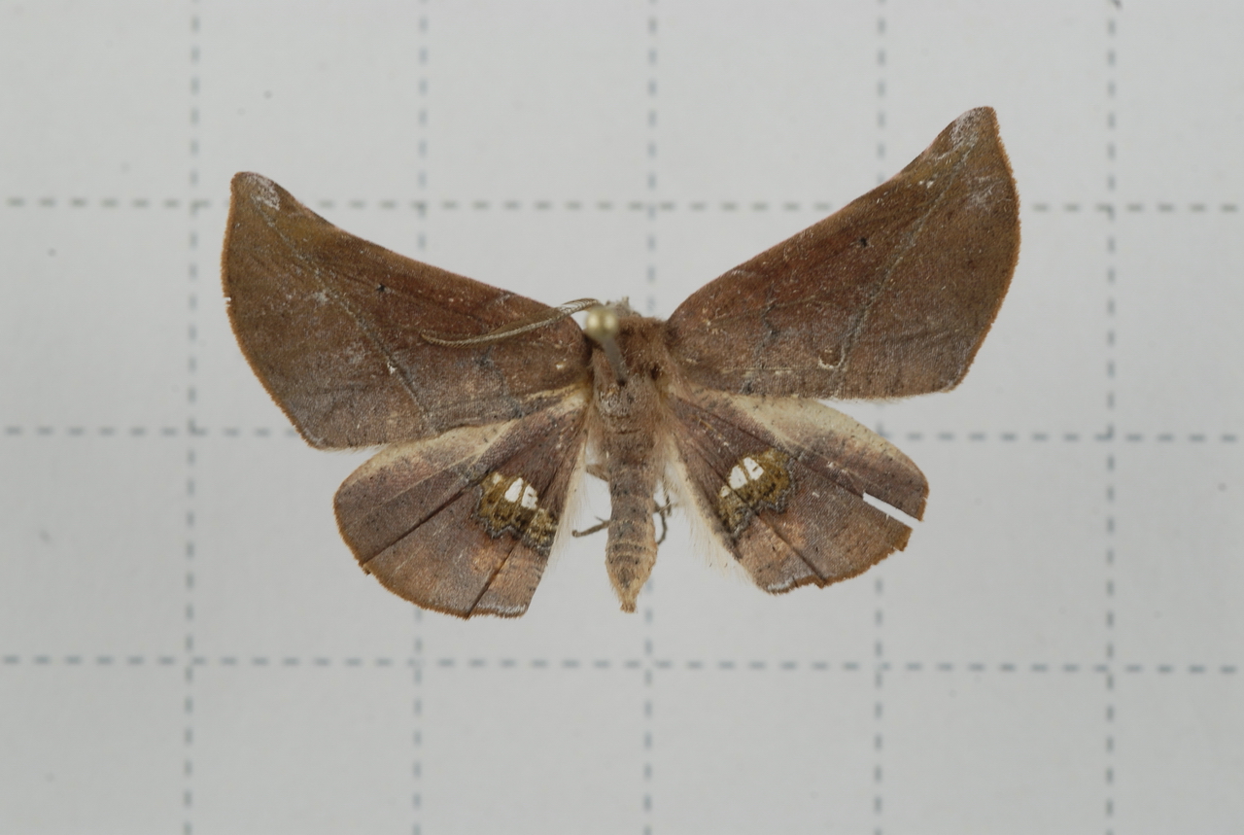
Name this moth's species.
Garaeus apicata formosanus
